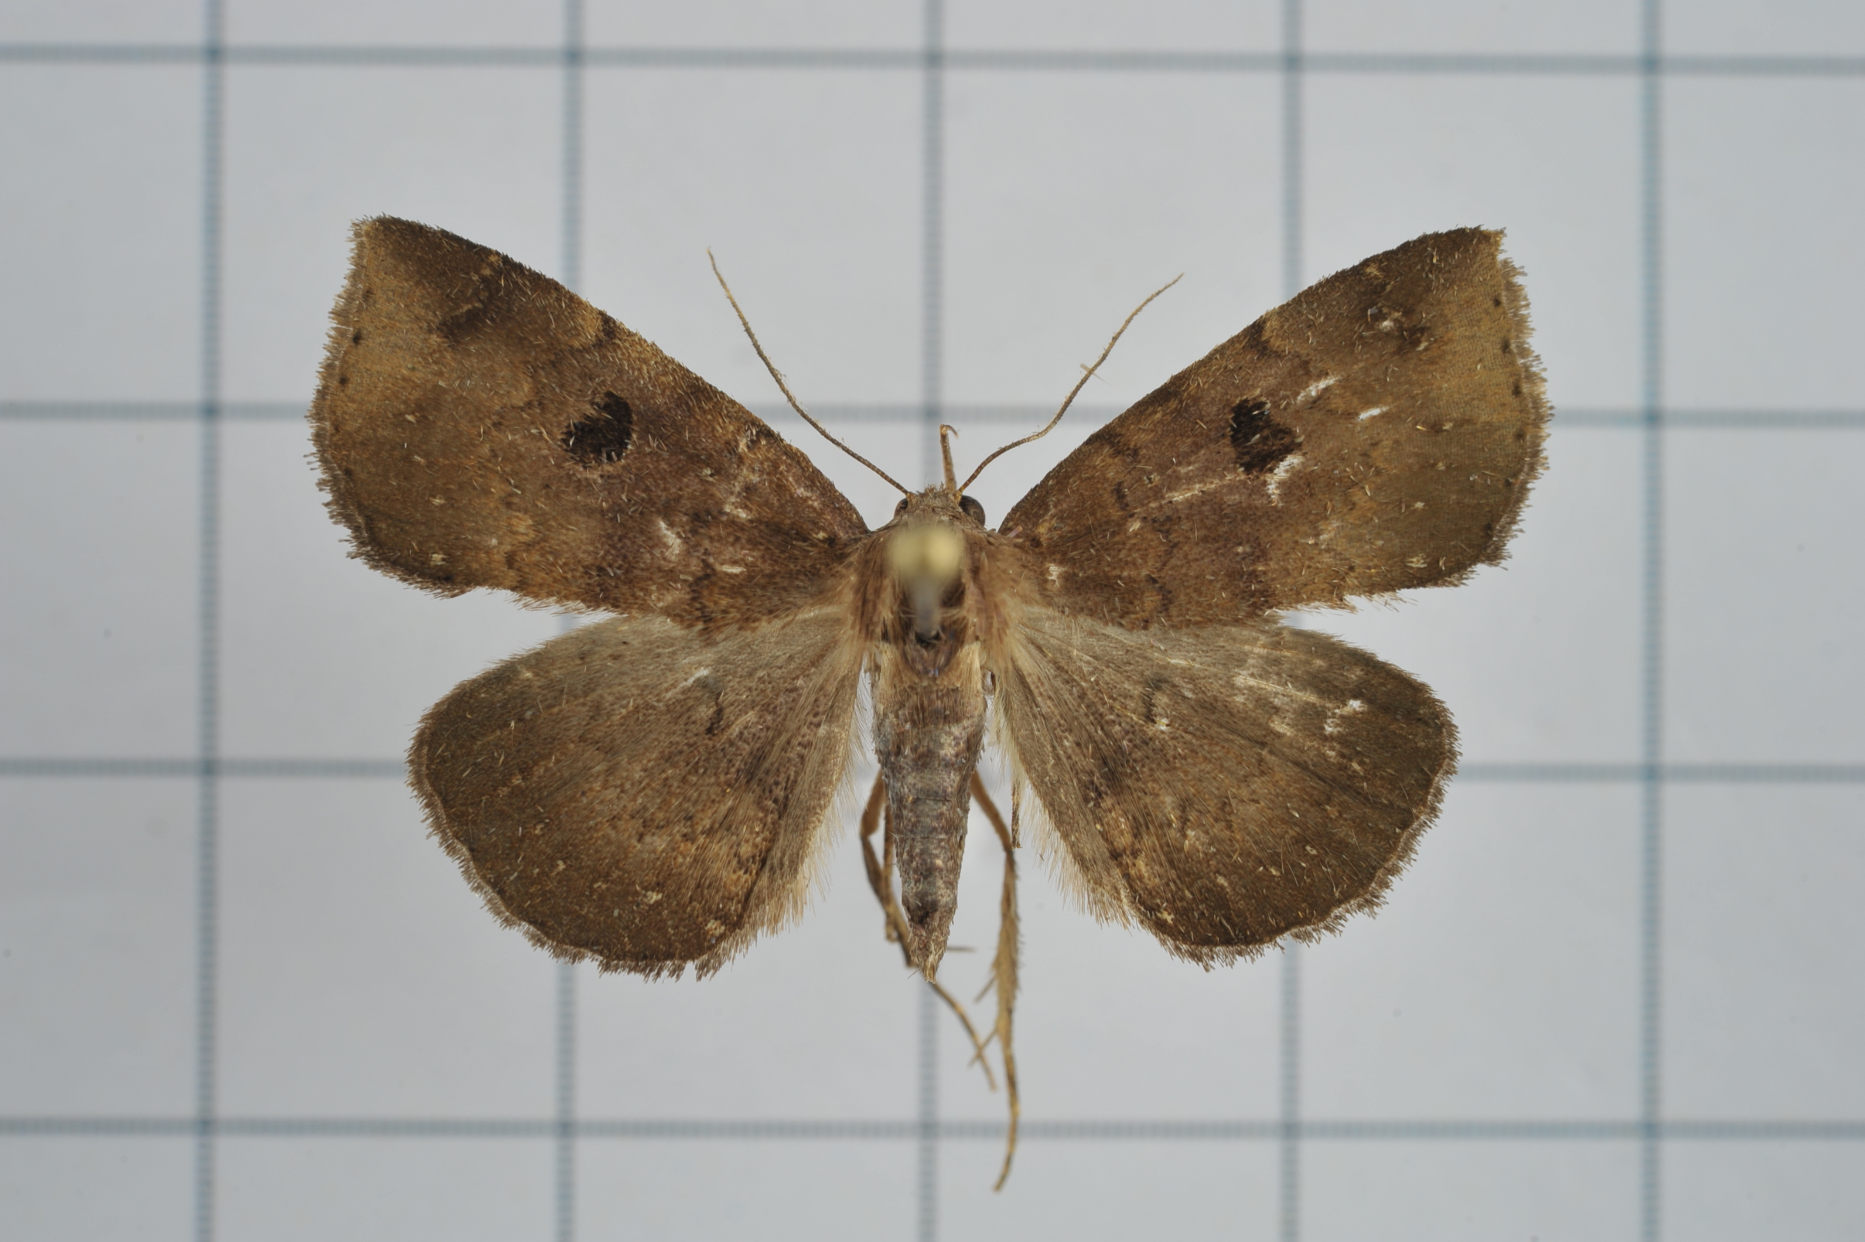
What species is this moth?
Mosopia punctilinea
